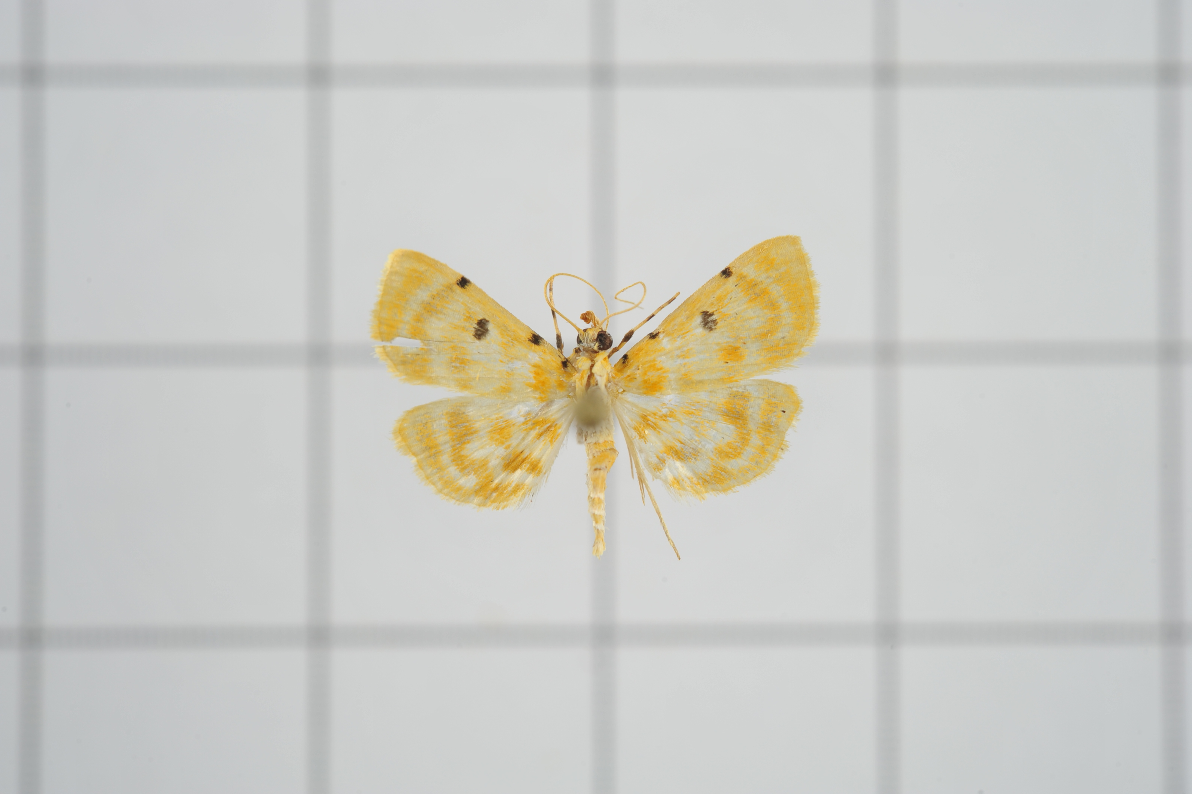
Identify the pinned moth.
Notarcha quaternalis
